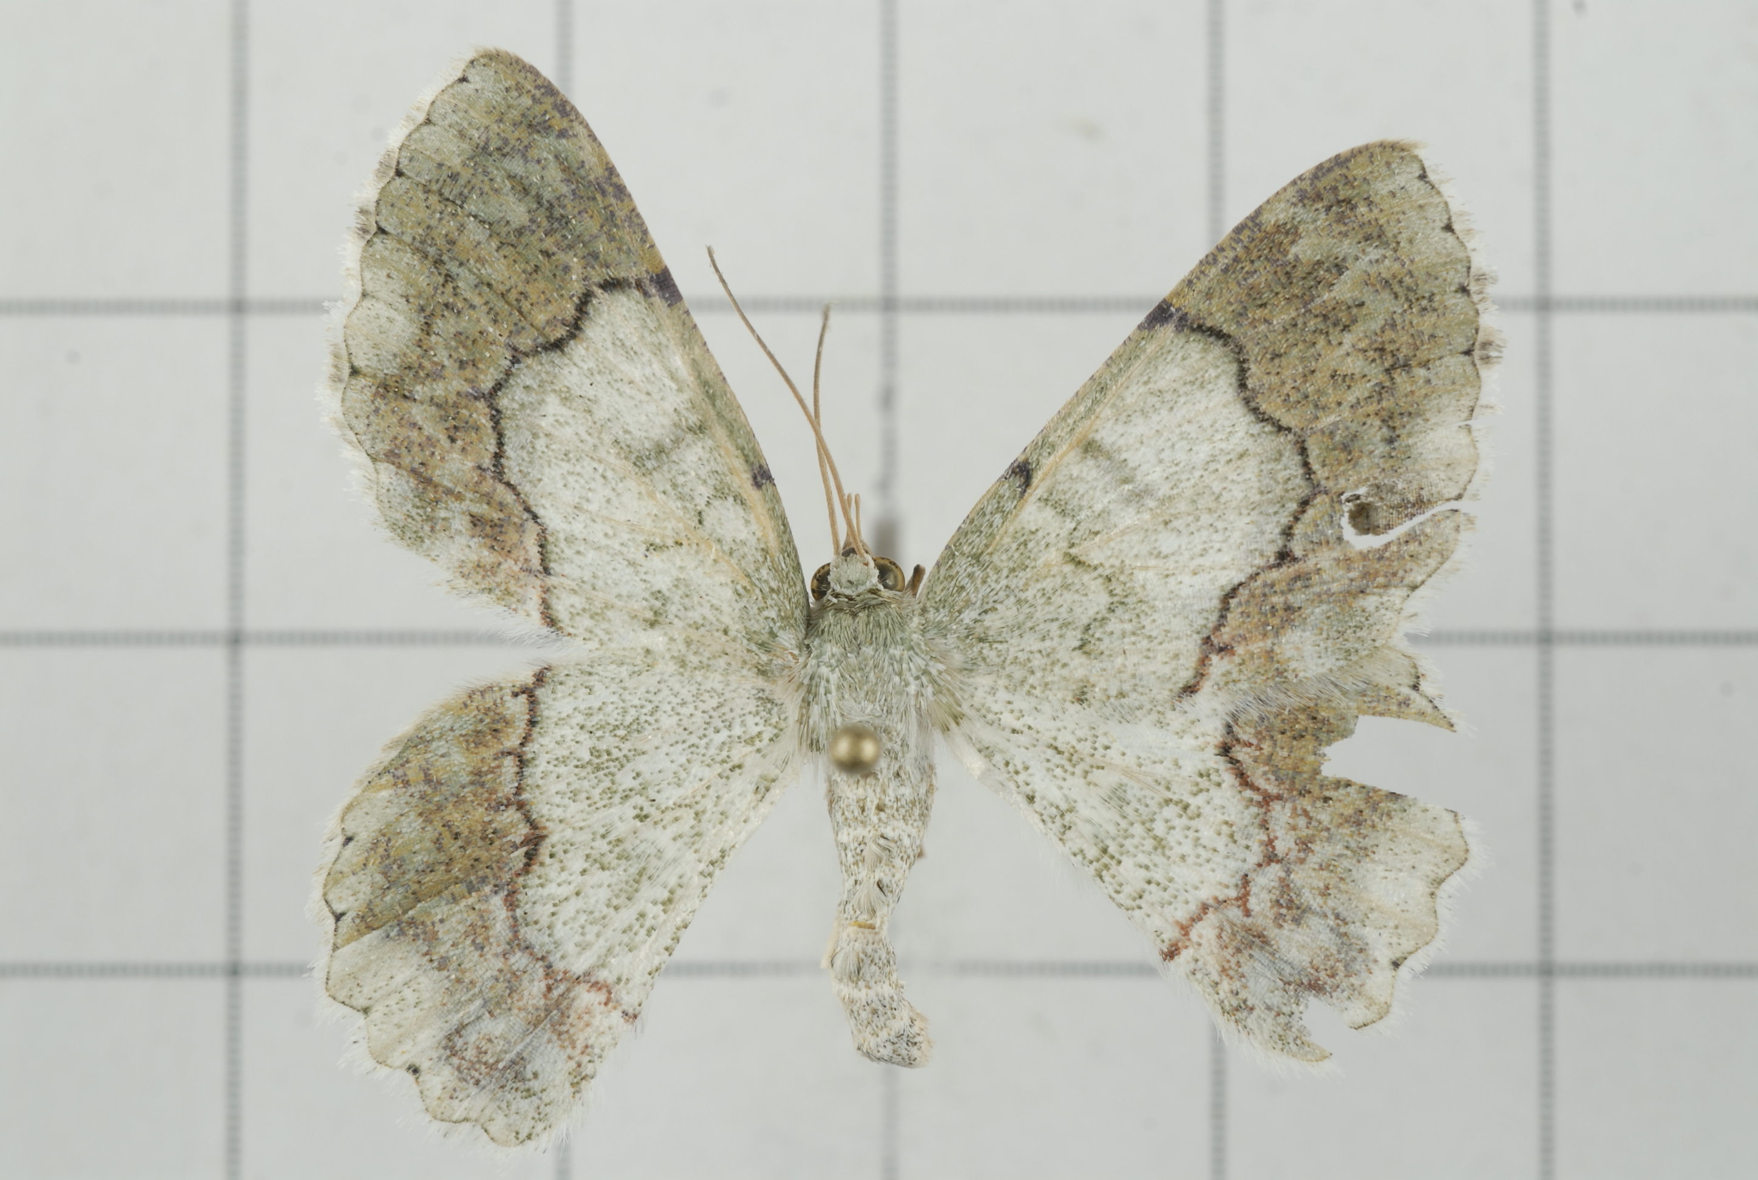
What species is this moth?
Pingasa ruginaria pacifica
